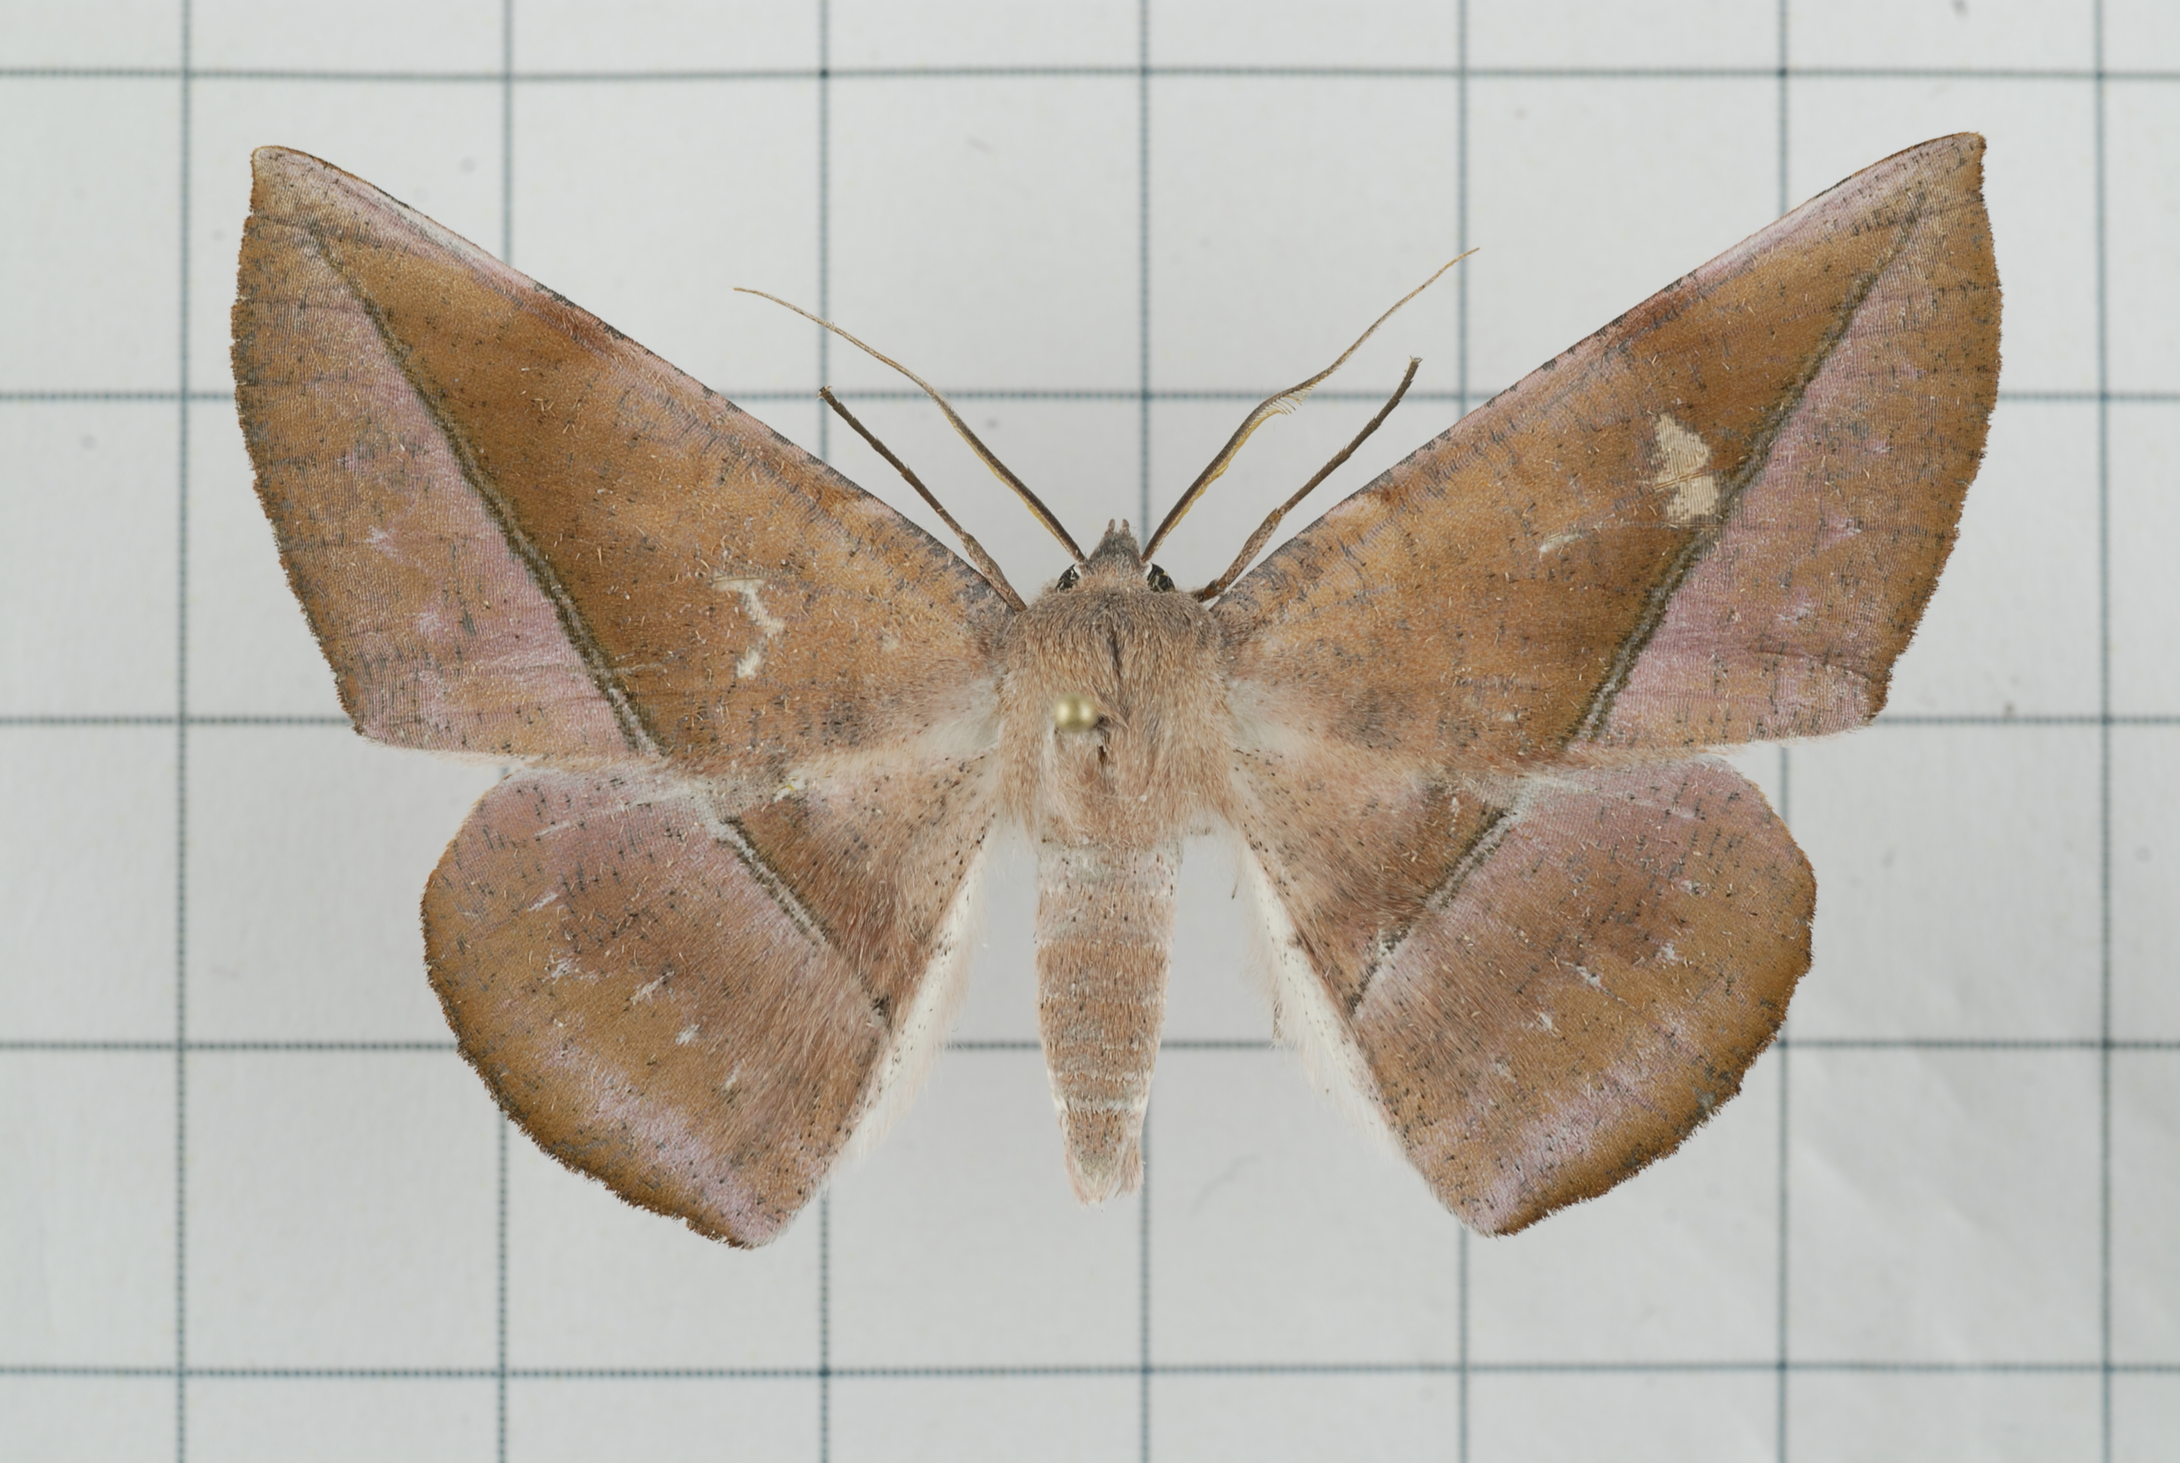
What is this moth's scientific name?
Sarcinodes yayeyamana
